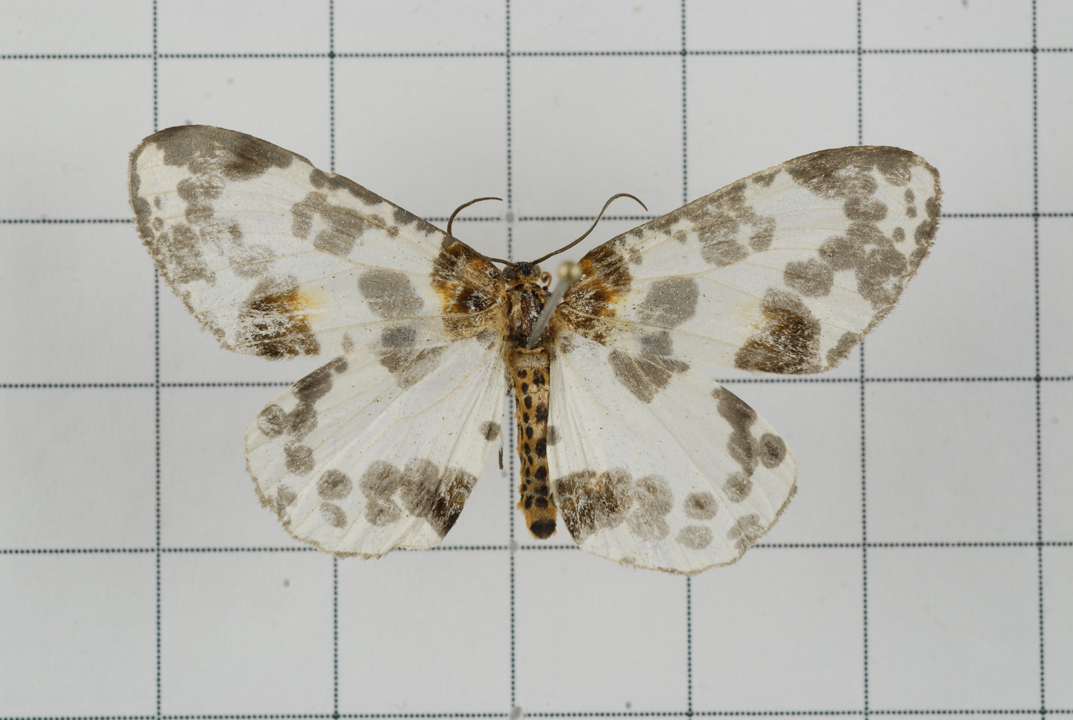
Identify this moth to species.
Abraxas formosilluminata
